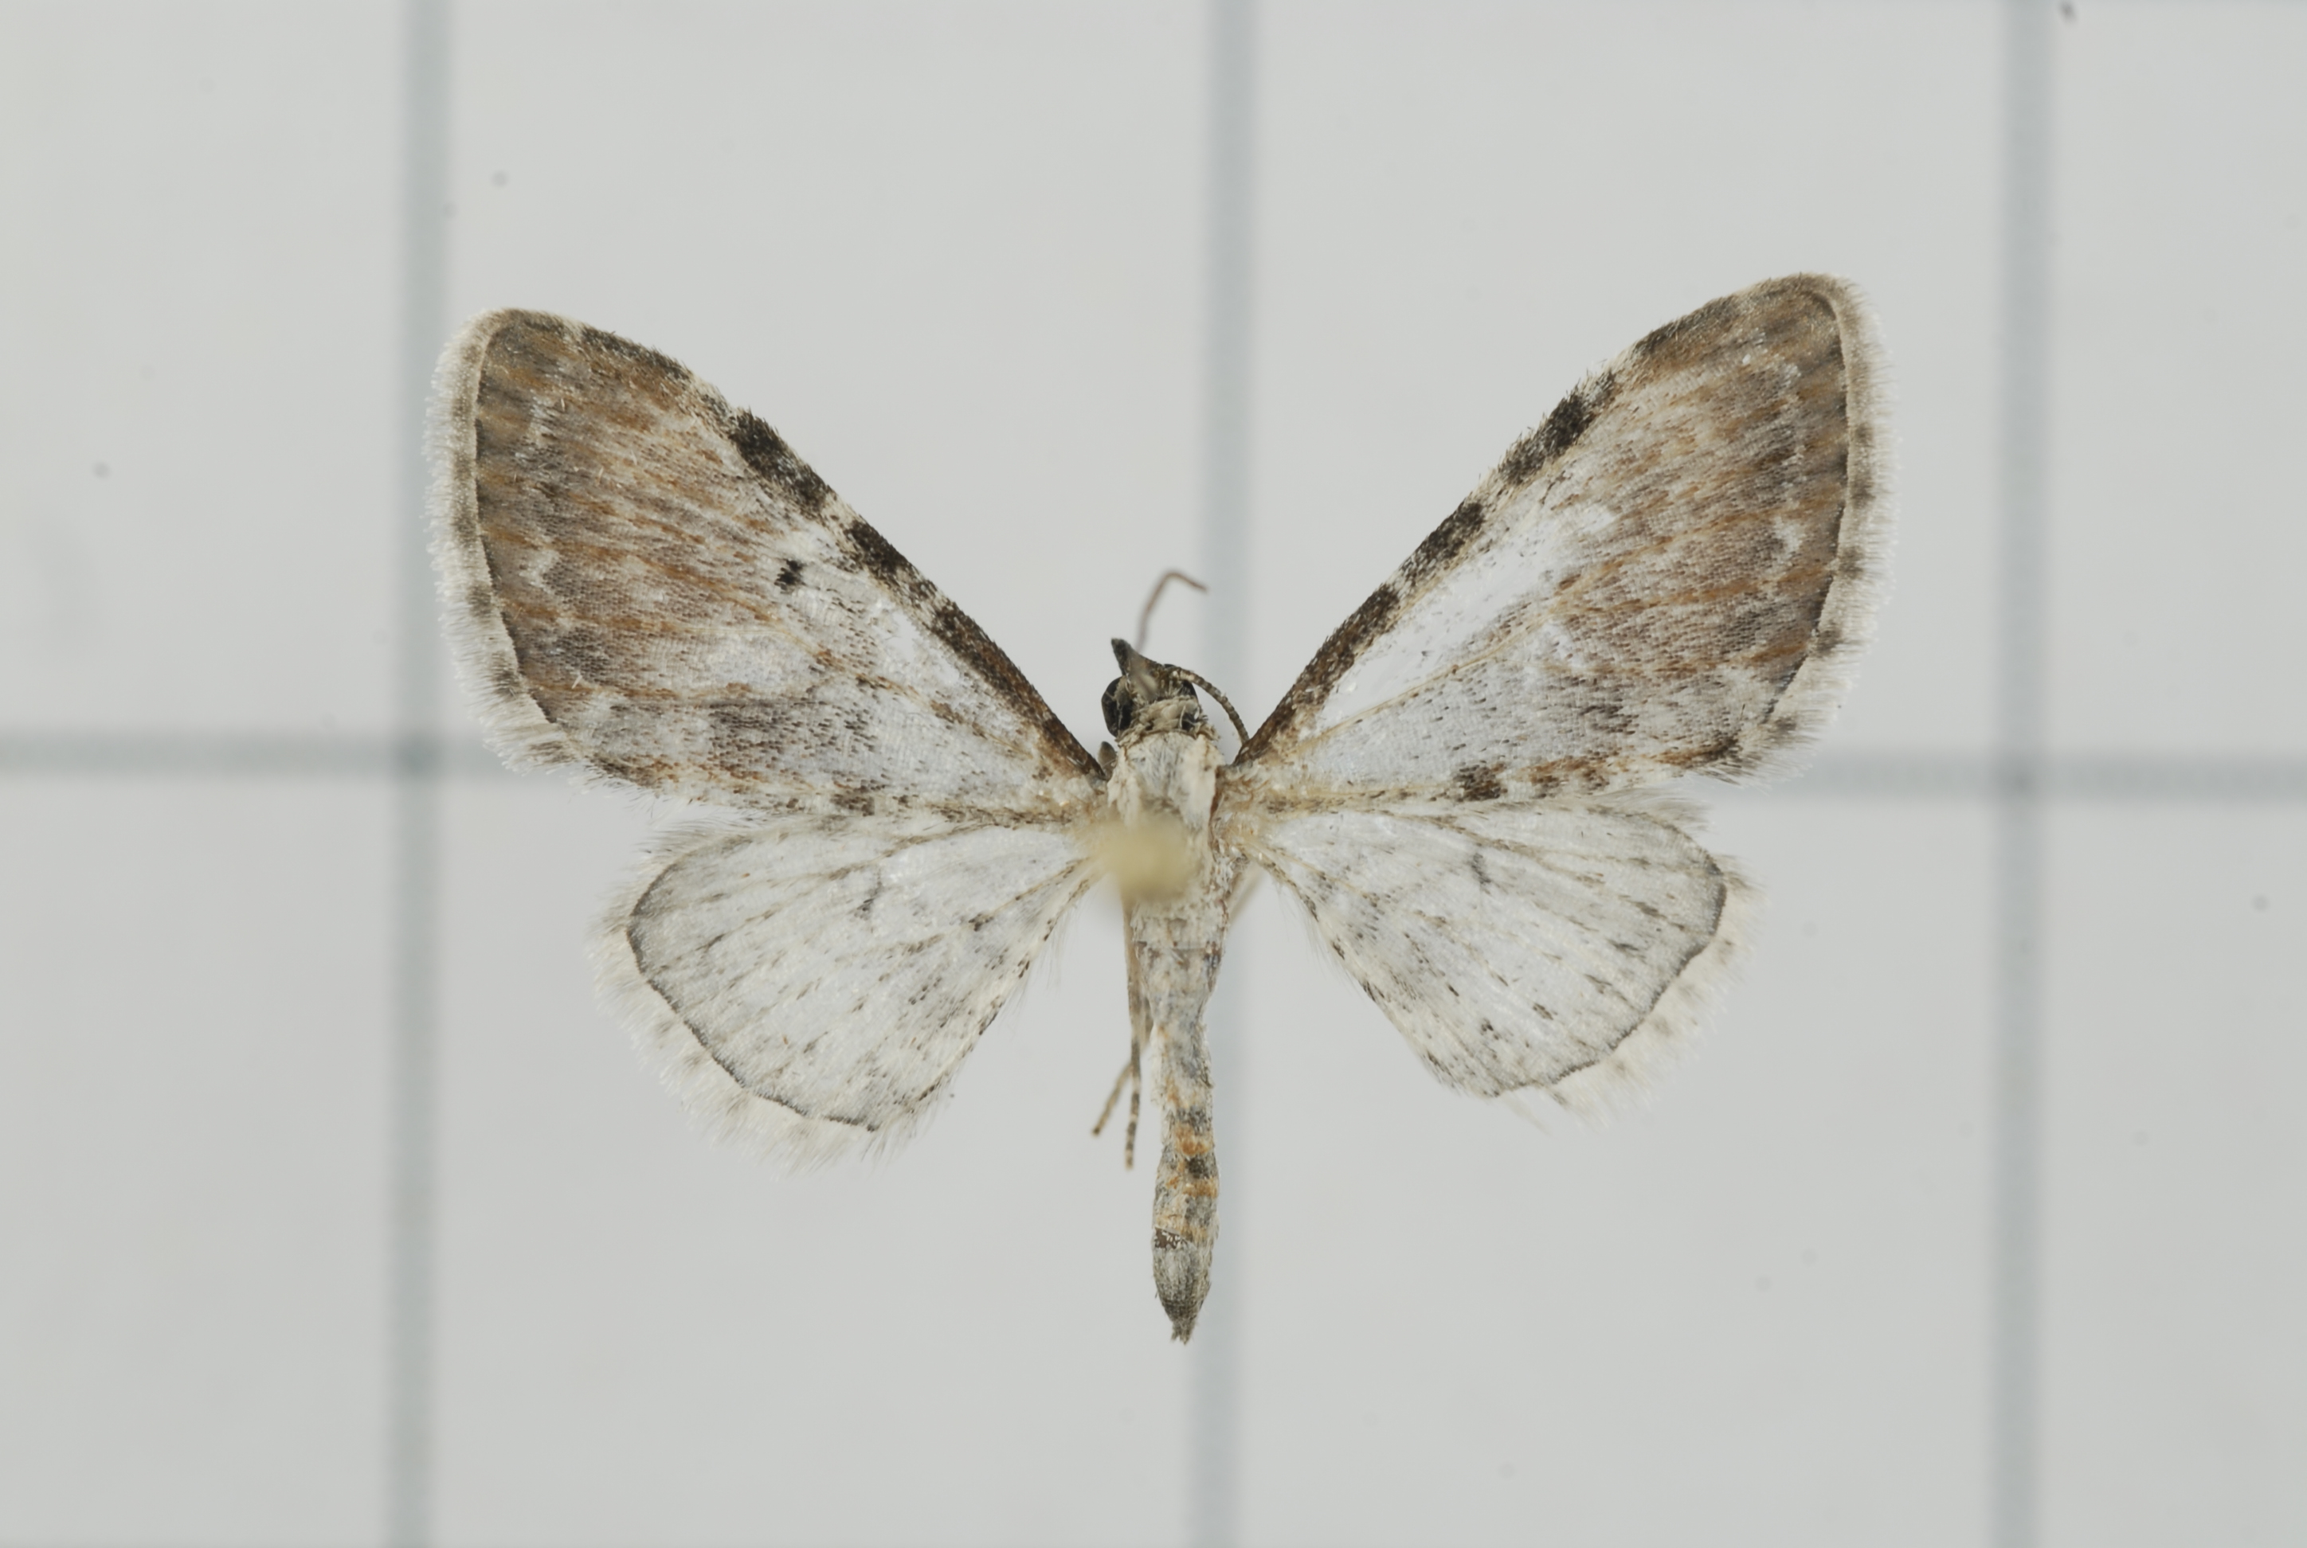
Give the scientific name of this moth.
Eupithecia mundiscripta
